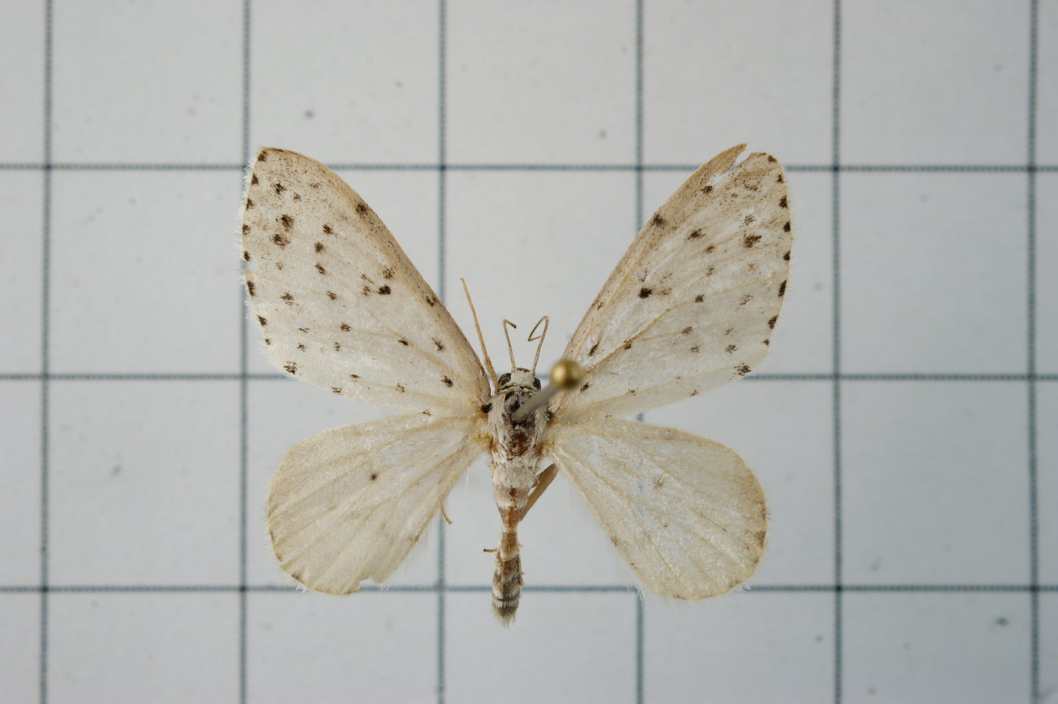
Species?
Naxidia punctata
